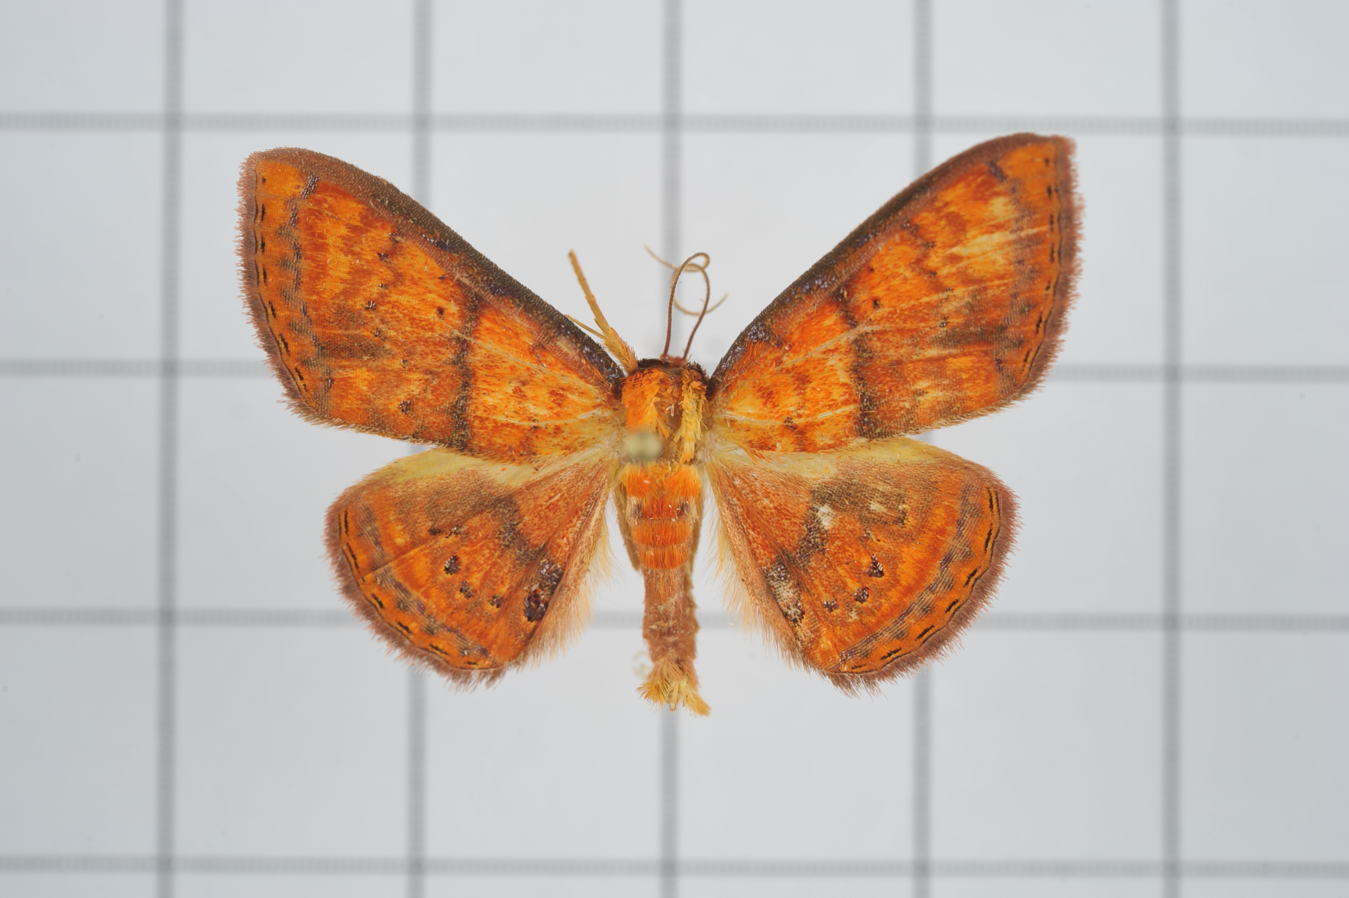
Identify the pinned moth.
Homodes vivida
